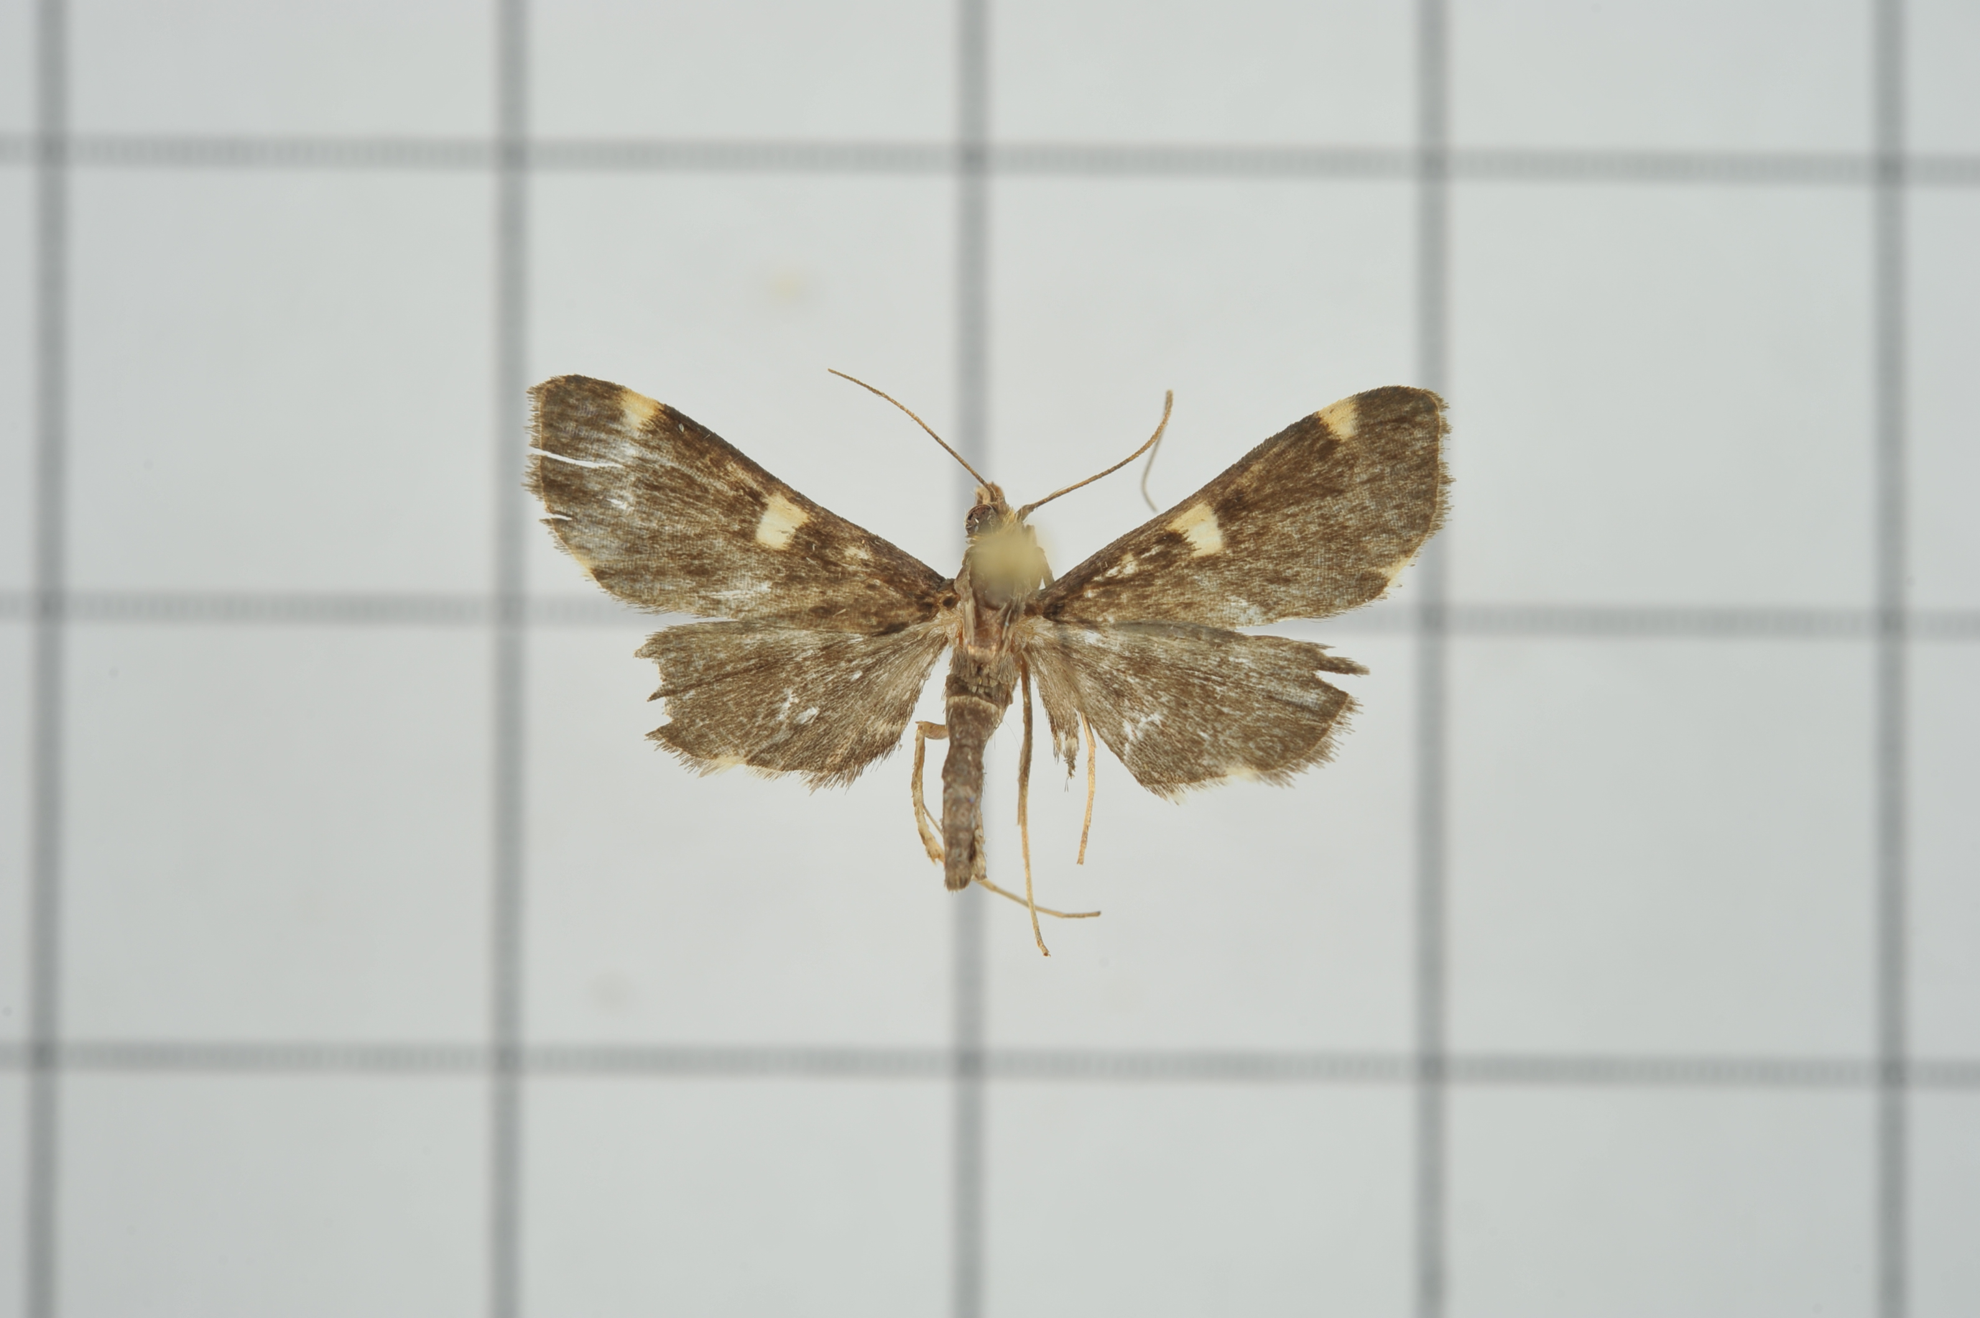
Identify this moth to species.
Piletocera aegimiusalis
